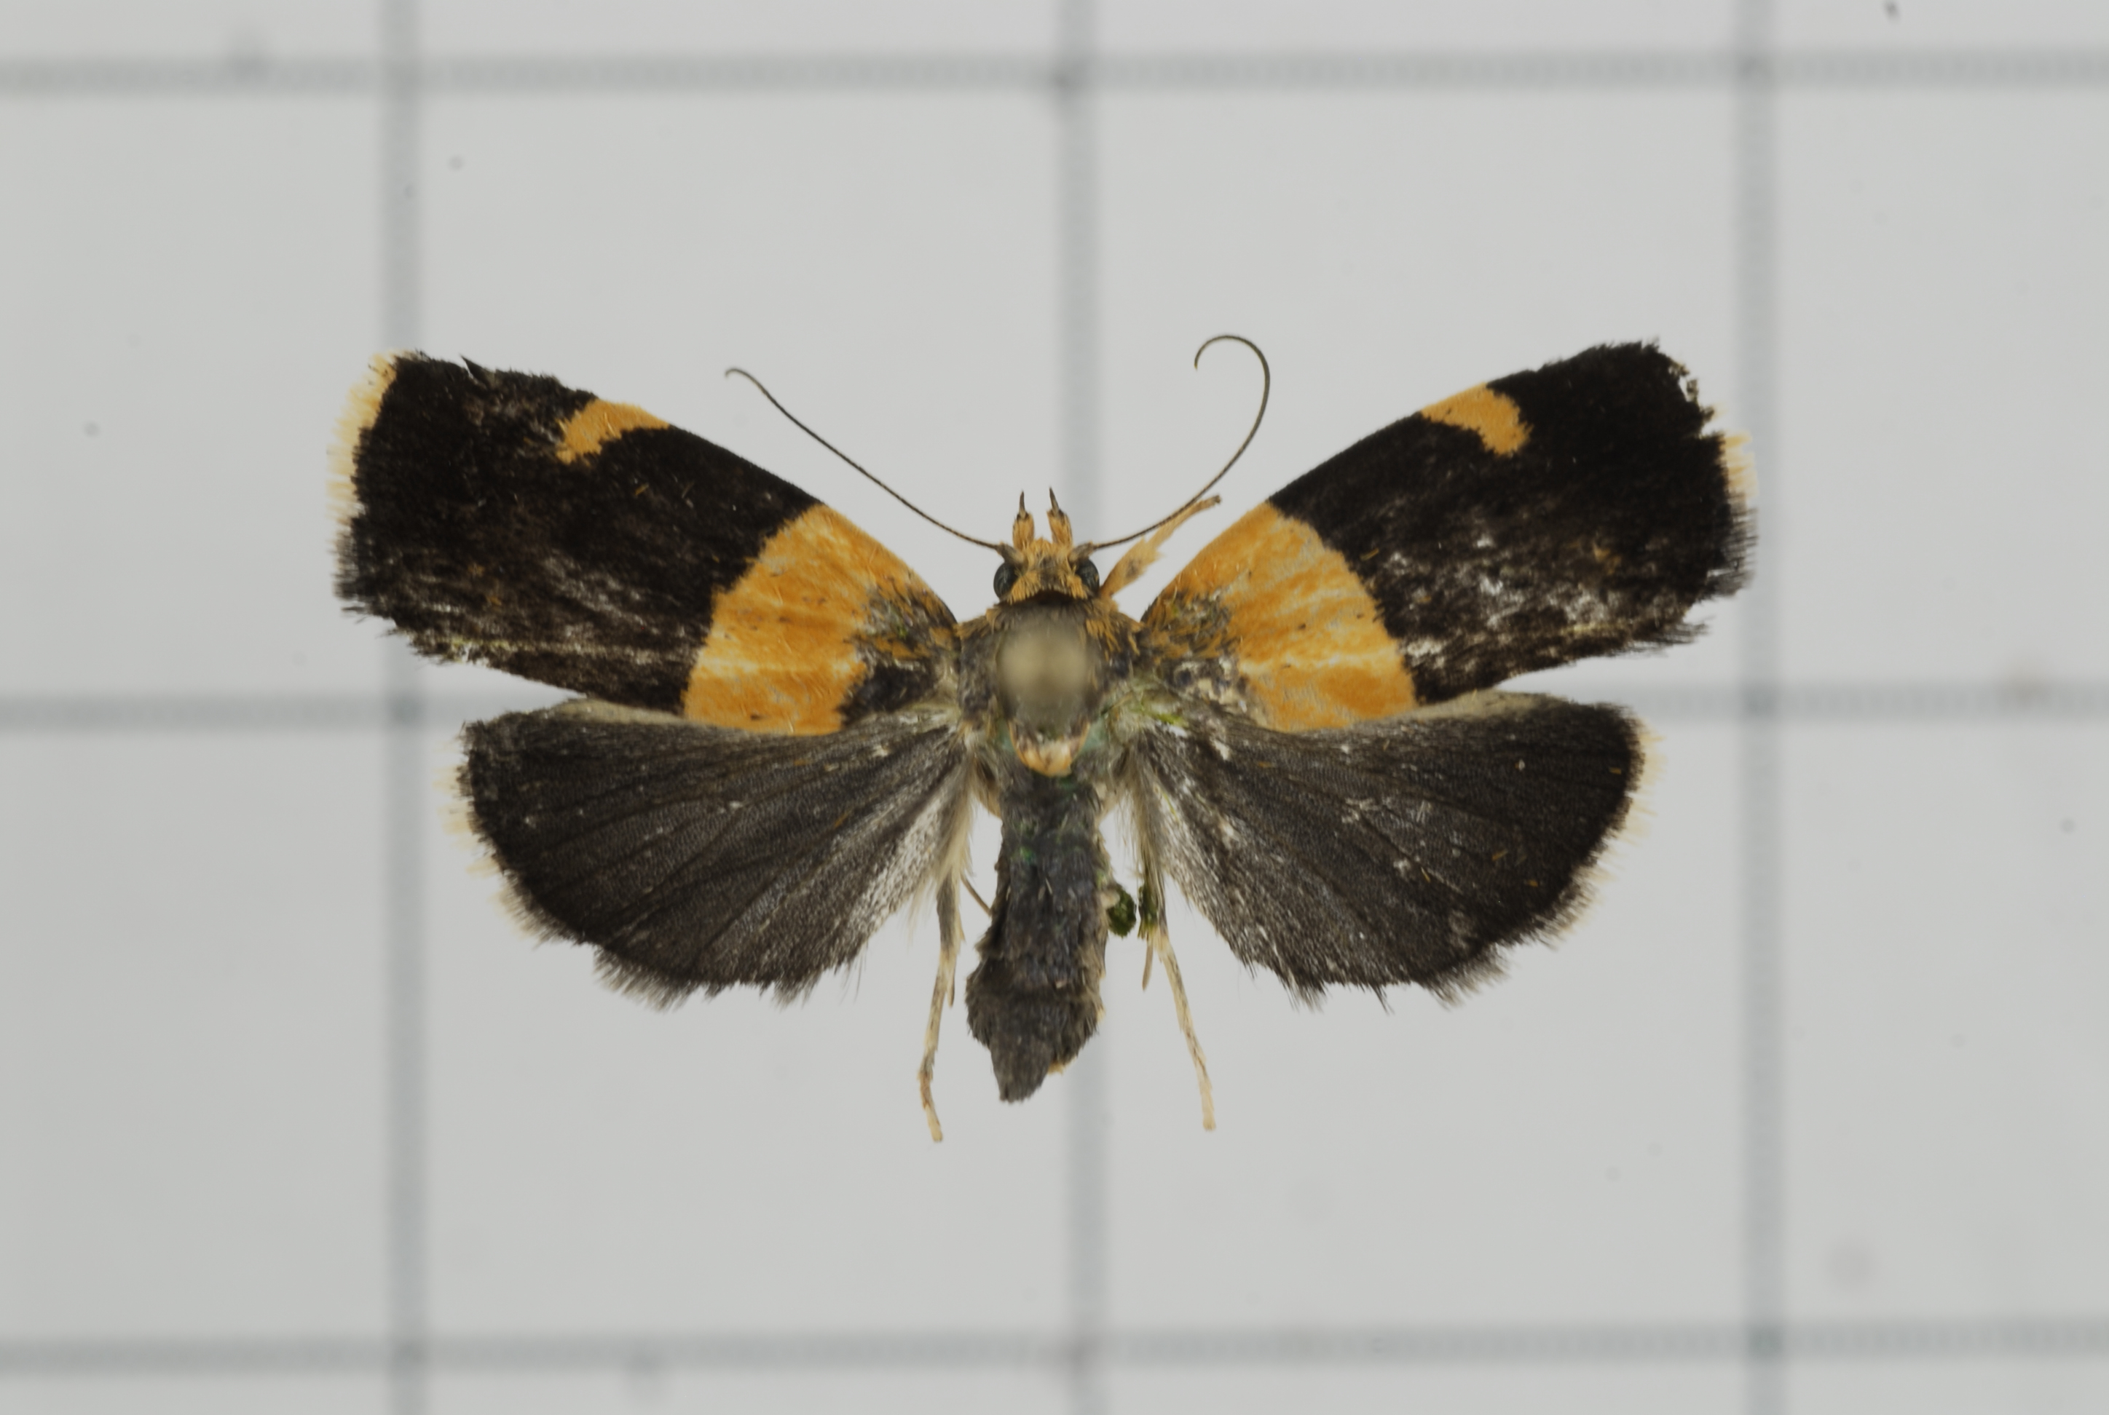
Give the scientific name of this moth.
Imma asaphoneura
